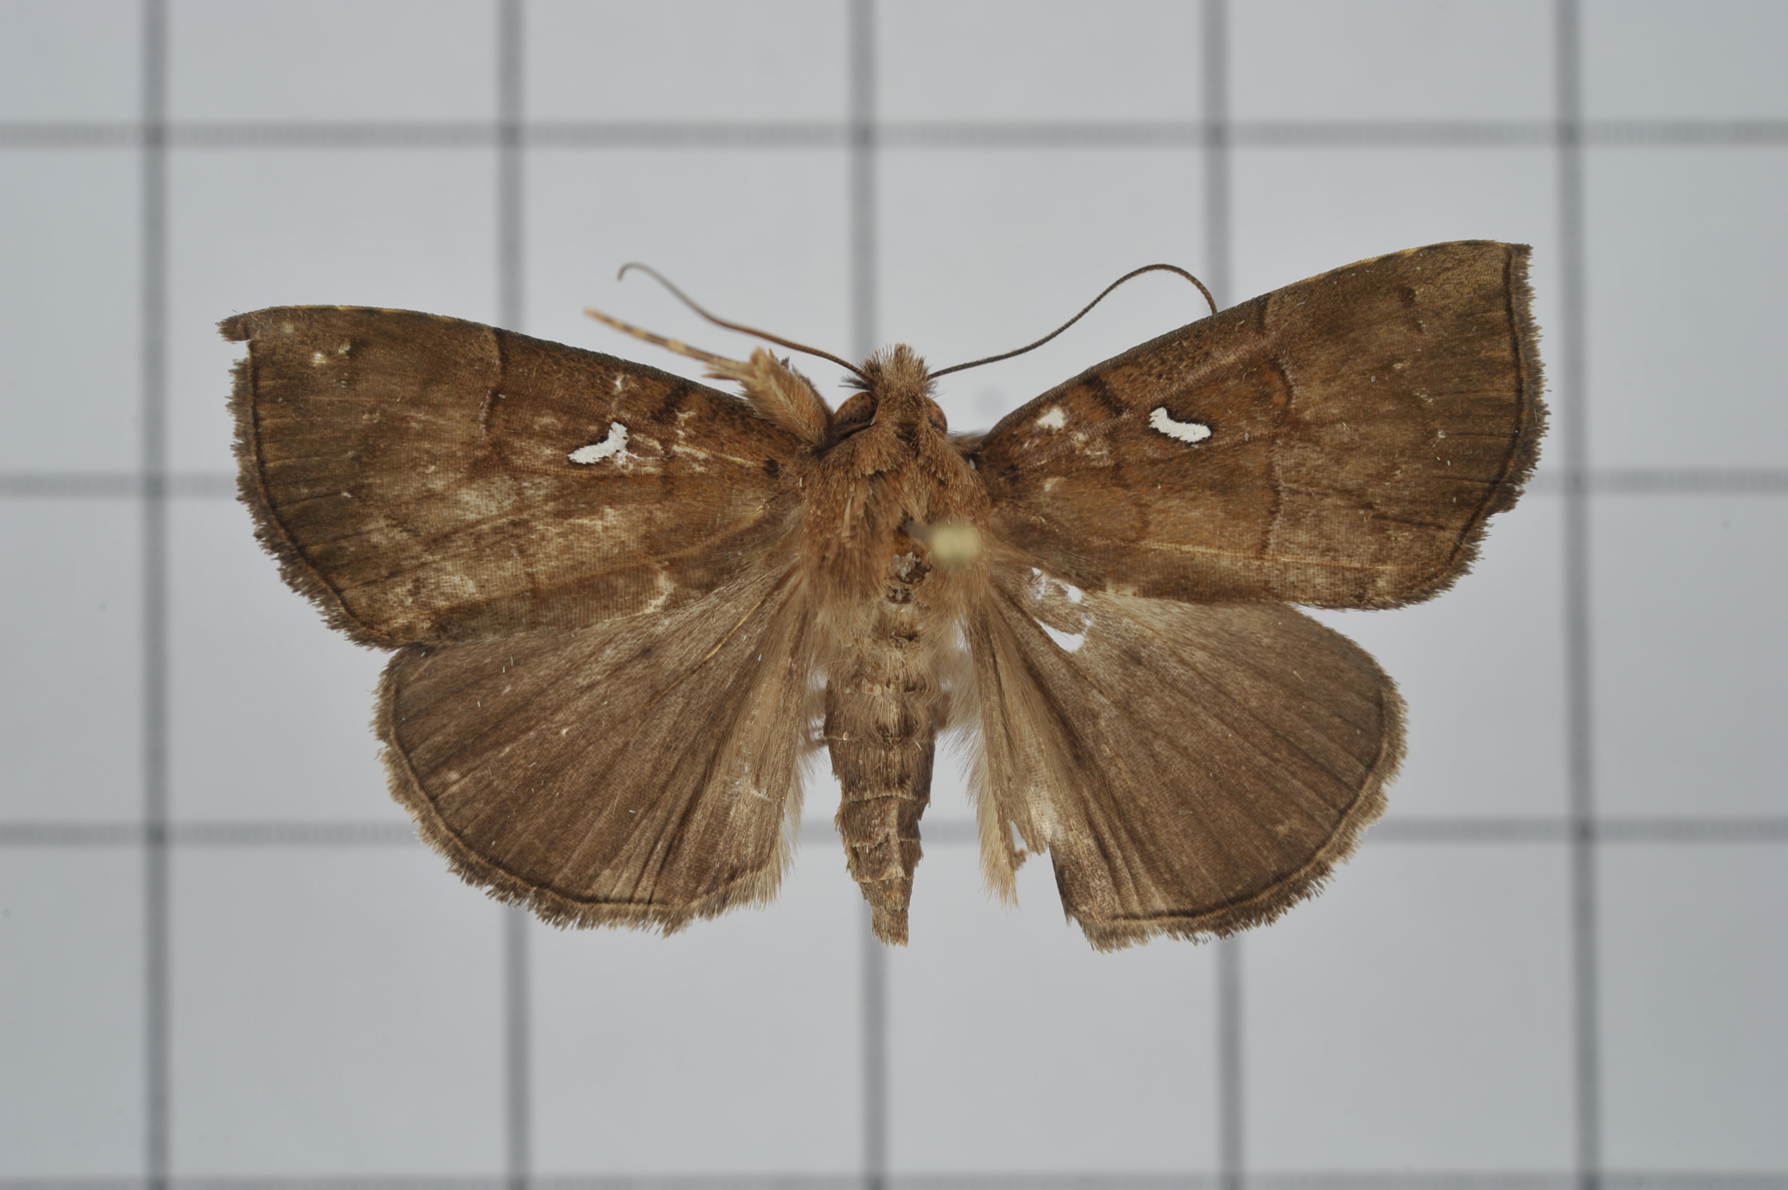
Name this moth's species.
Hypena albopunctalis
